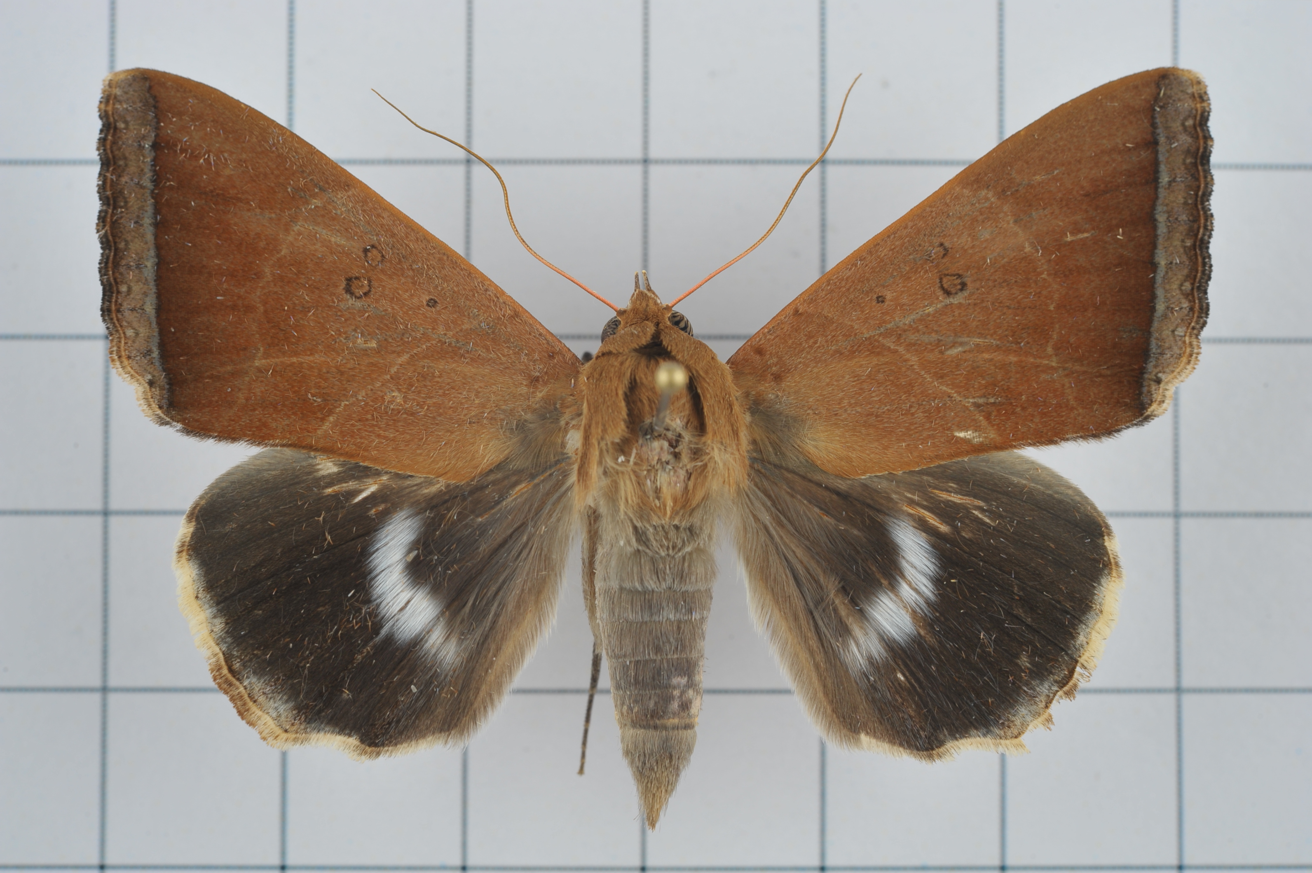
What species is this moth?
Artena dotata
